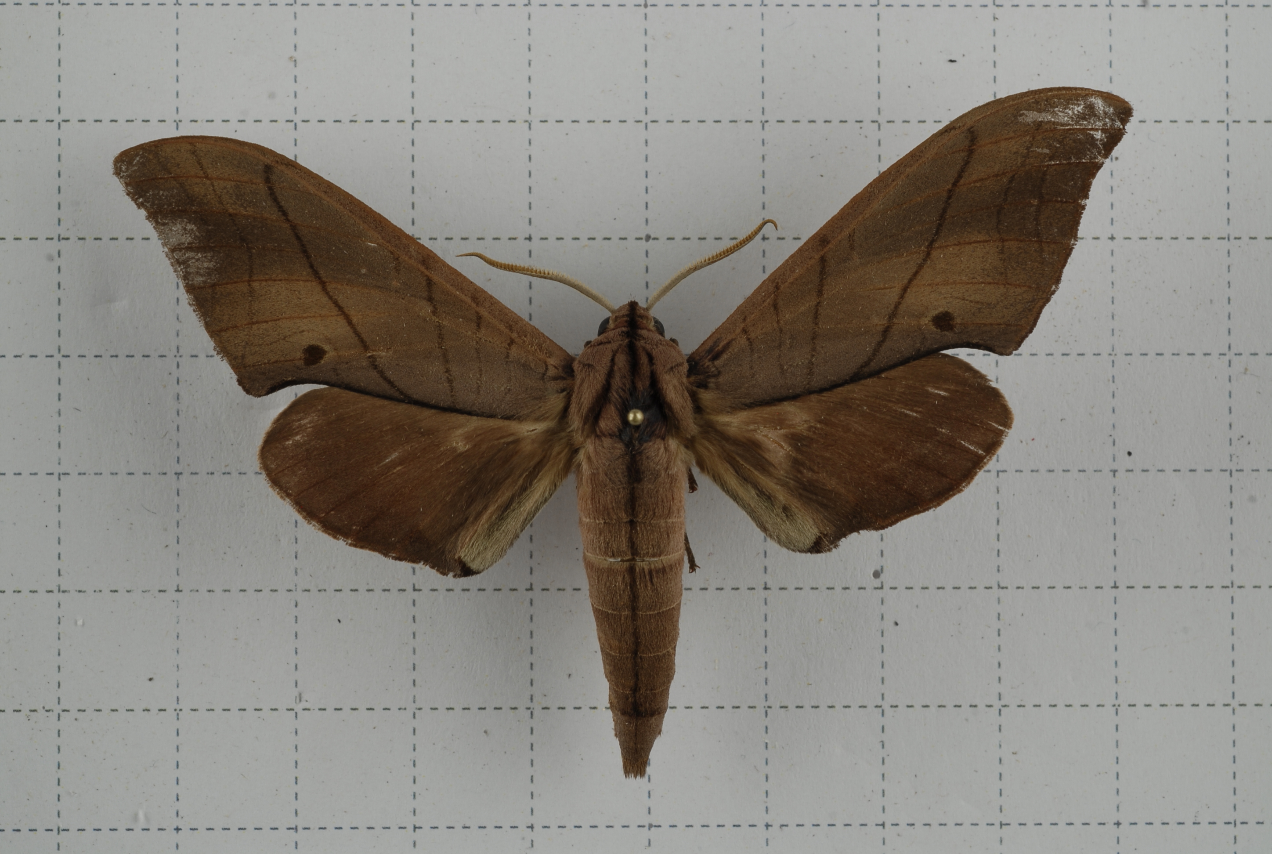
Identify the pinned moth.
Marumba cristata bukaiana
